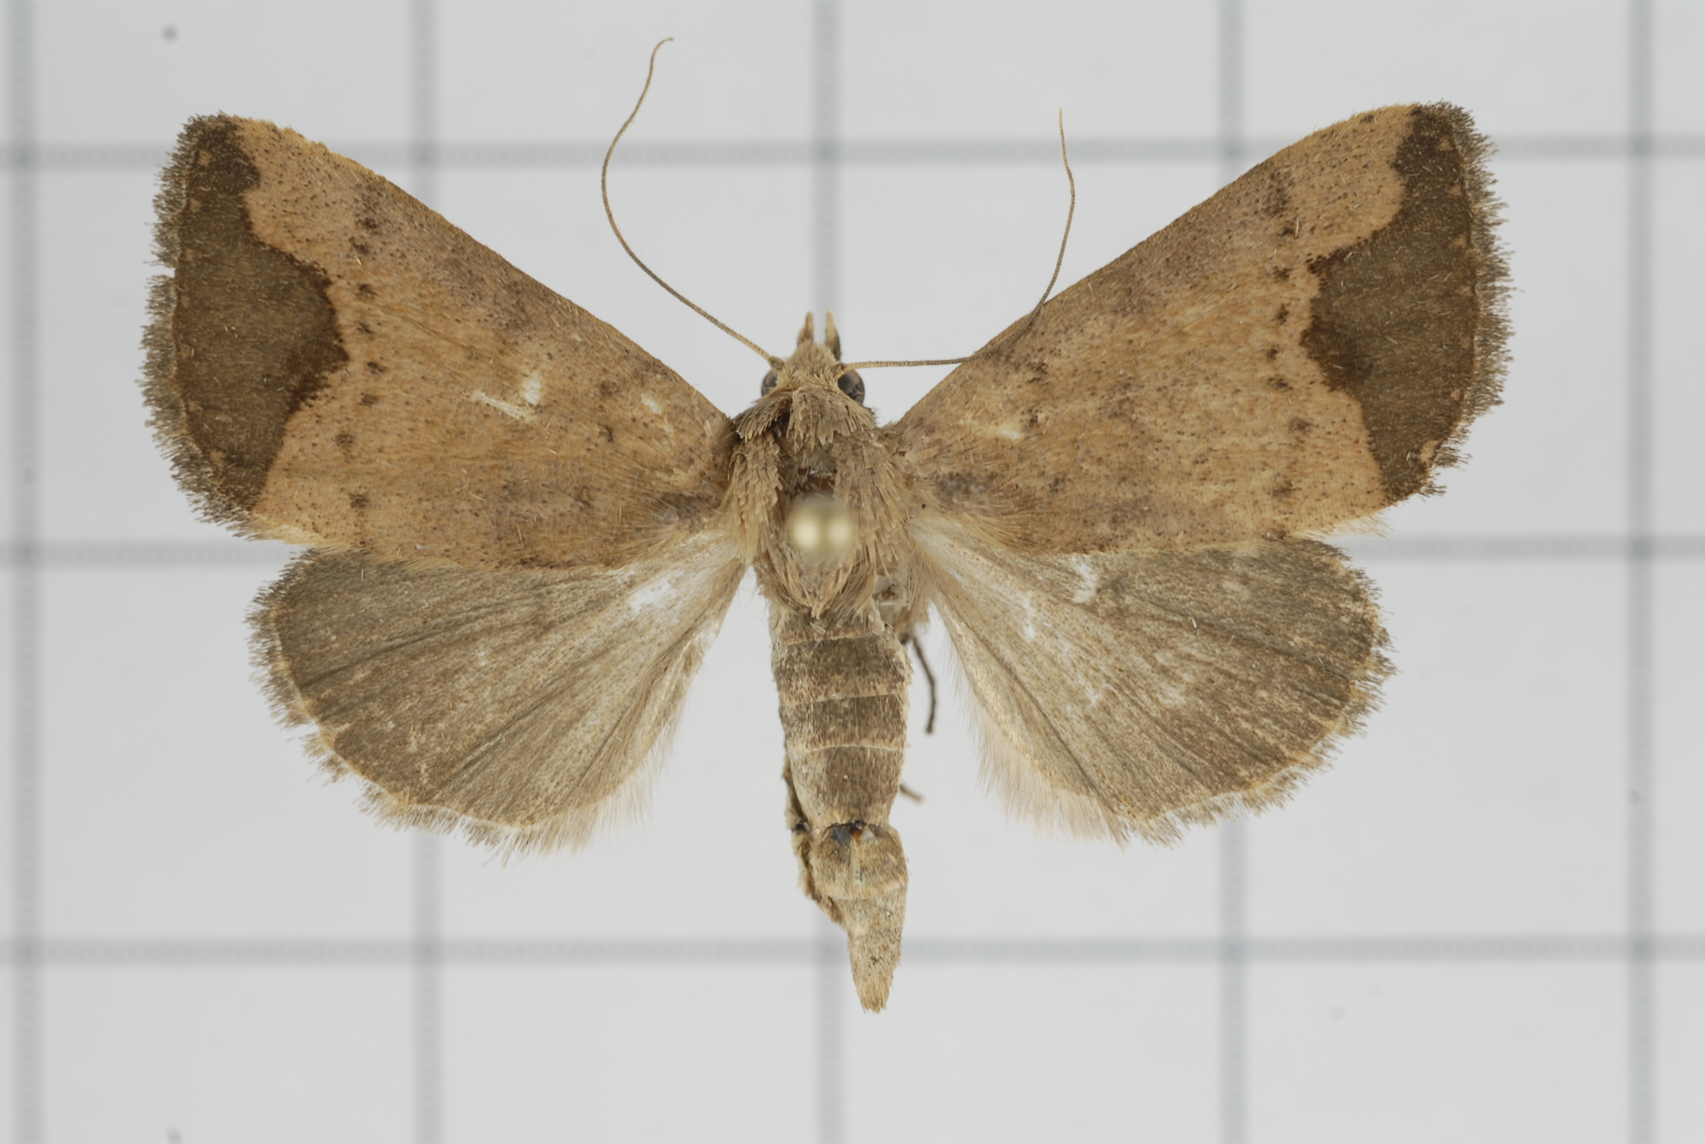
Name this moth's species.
Bocula diffisa
